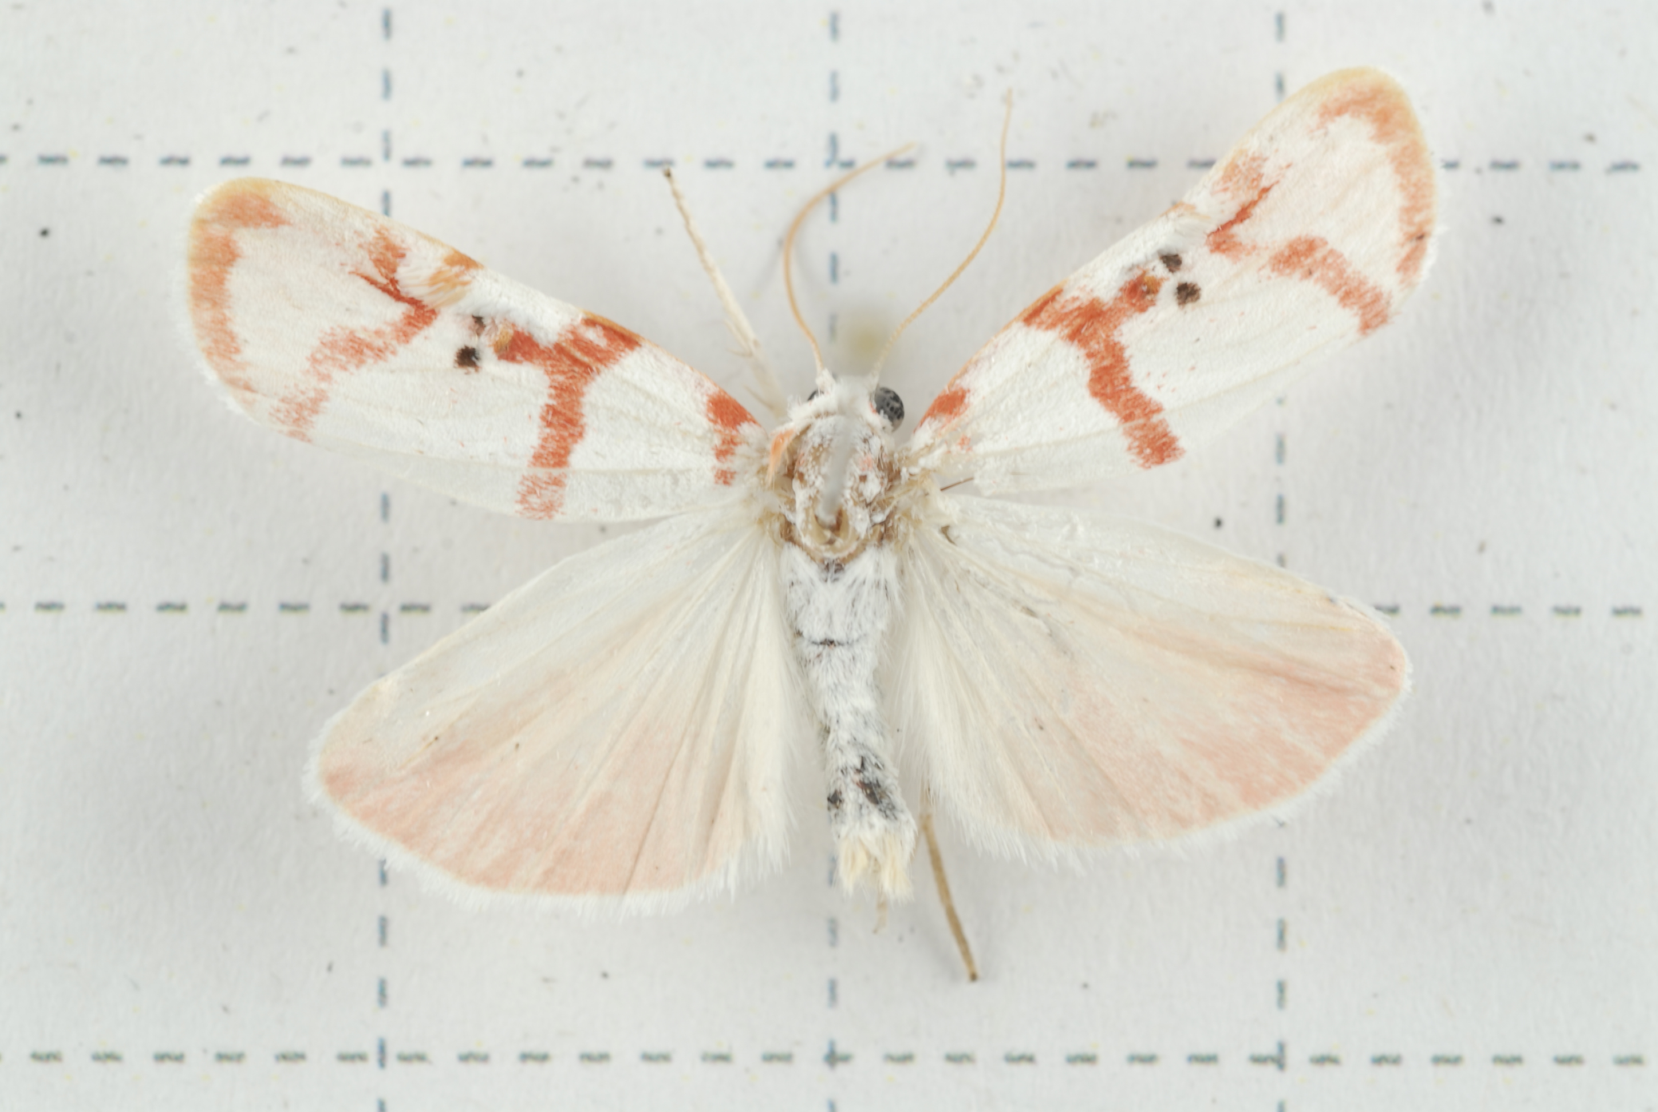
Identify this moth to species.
Cyana hamata hamata
